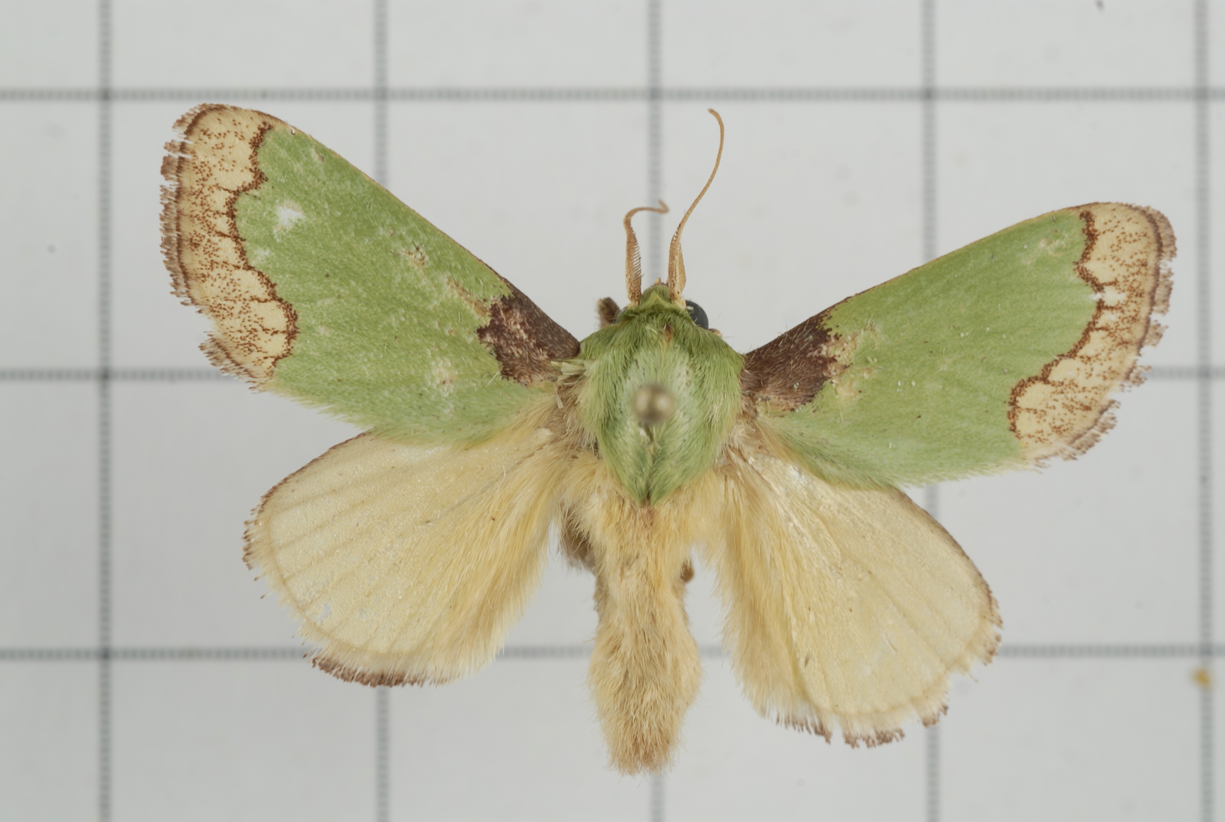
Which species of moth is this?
Parasa consocia
